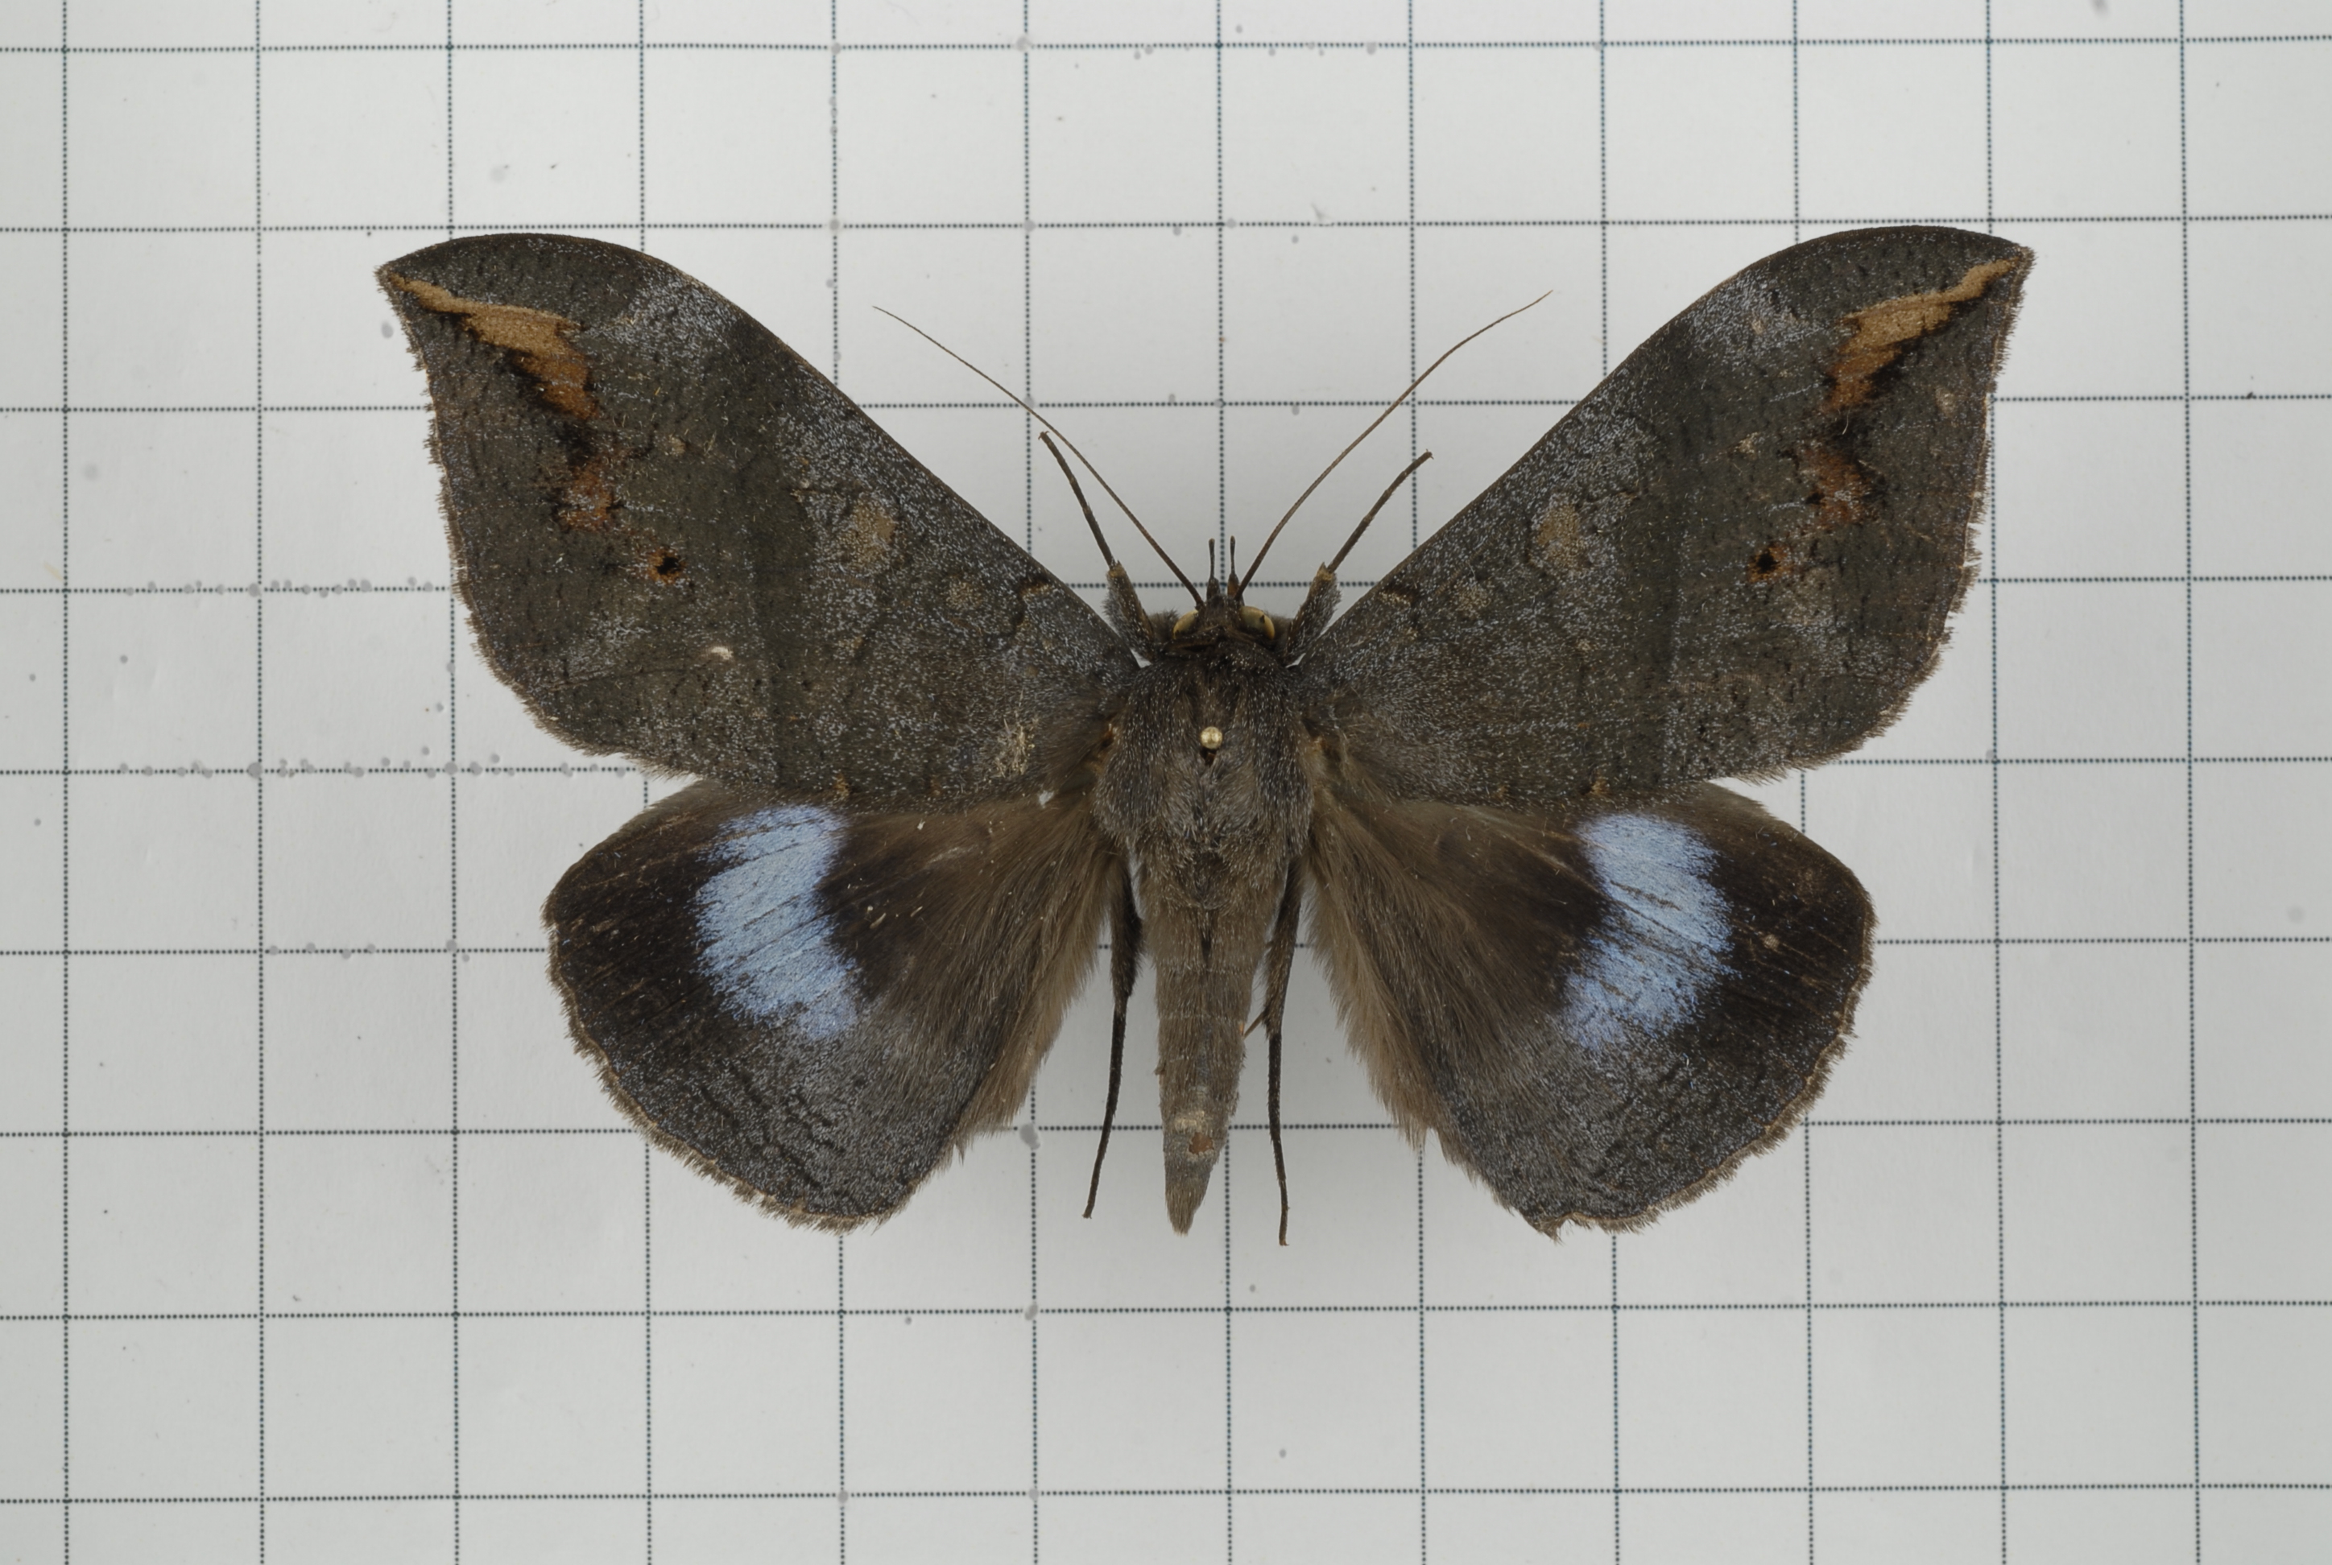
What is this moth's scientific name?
Ischyja ferrifracta
